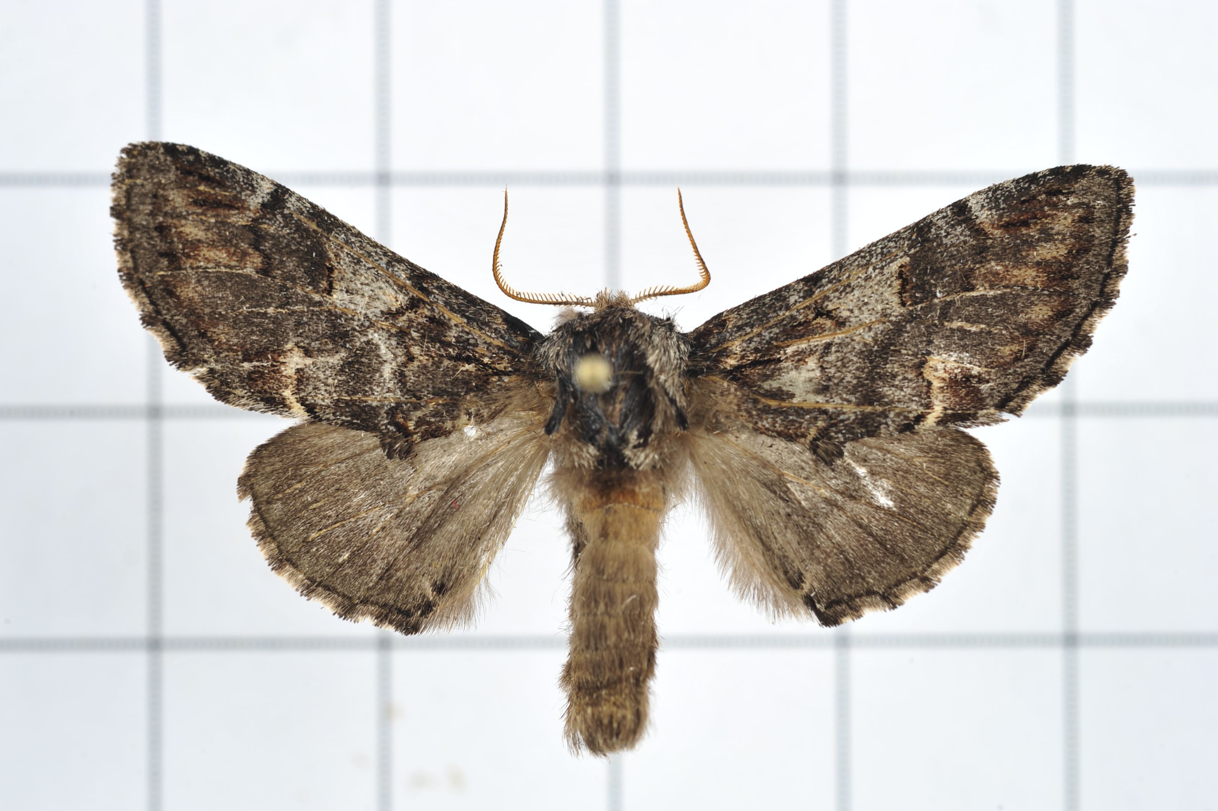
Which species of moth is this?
Notodonta griseotincta
